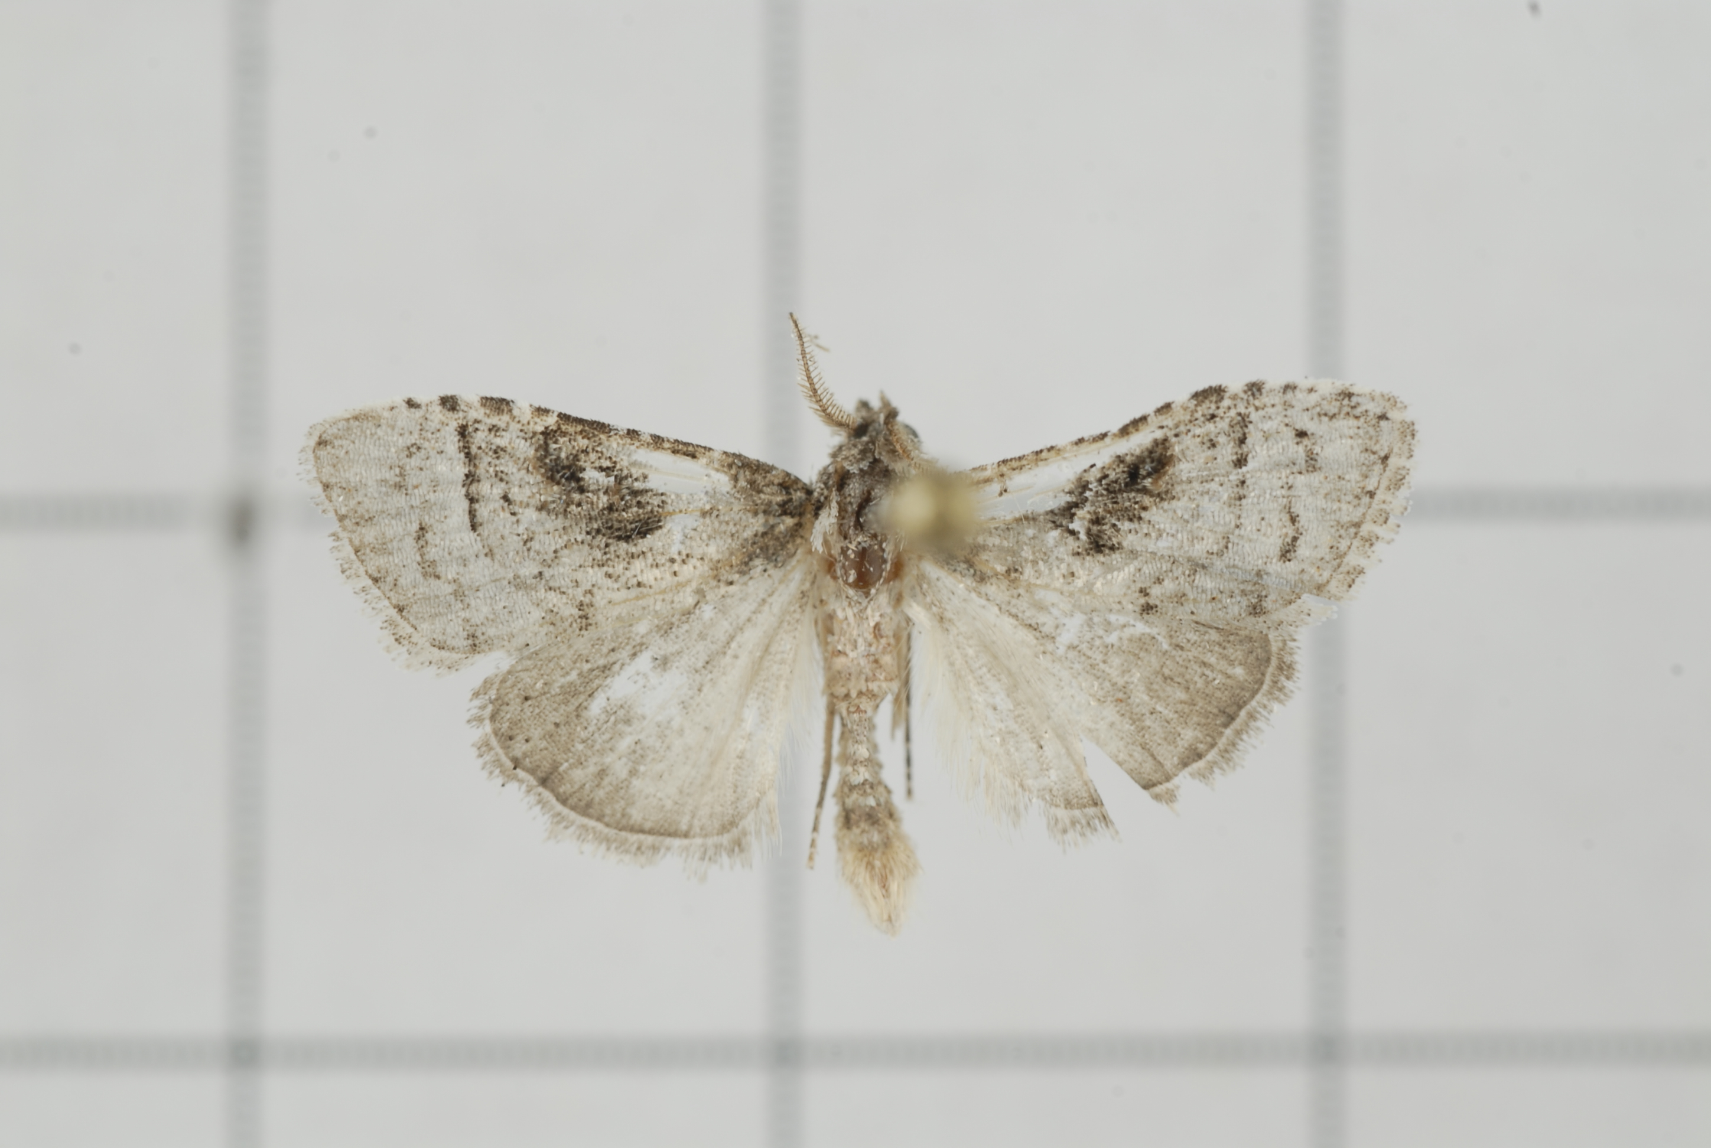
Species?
Meganola triangulalis
